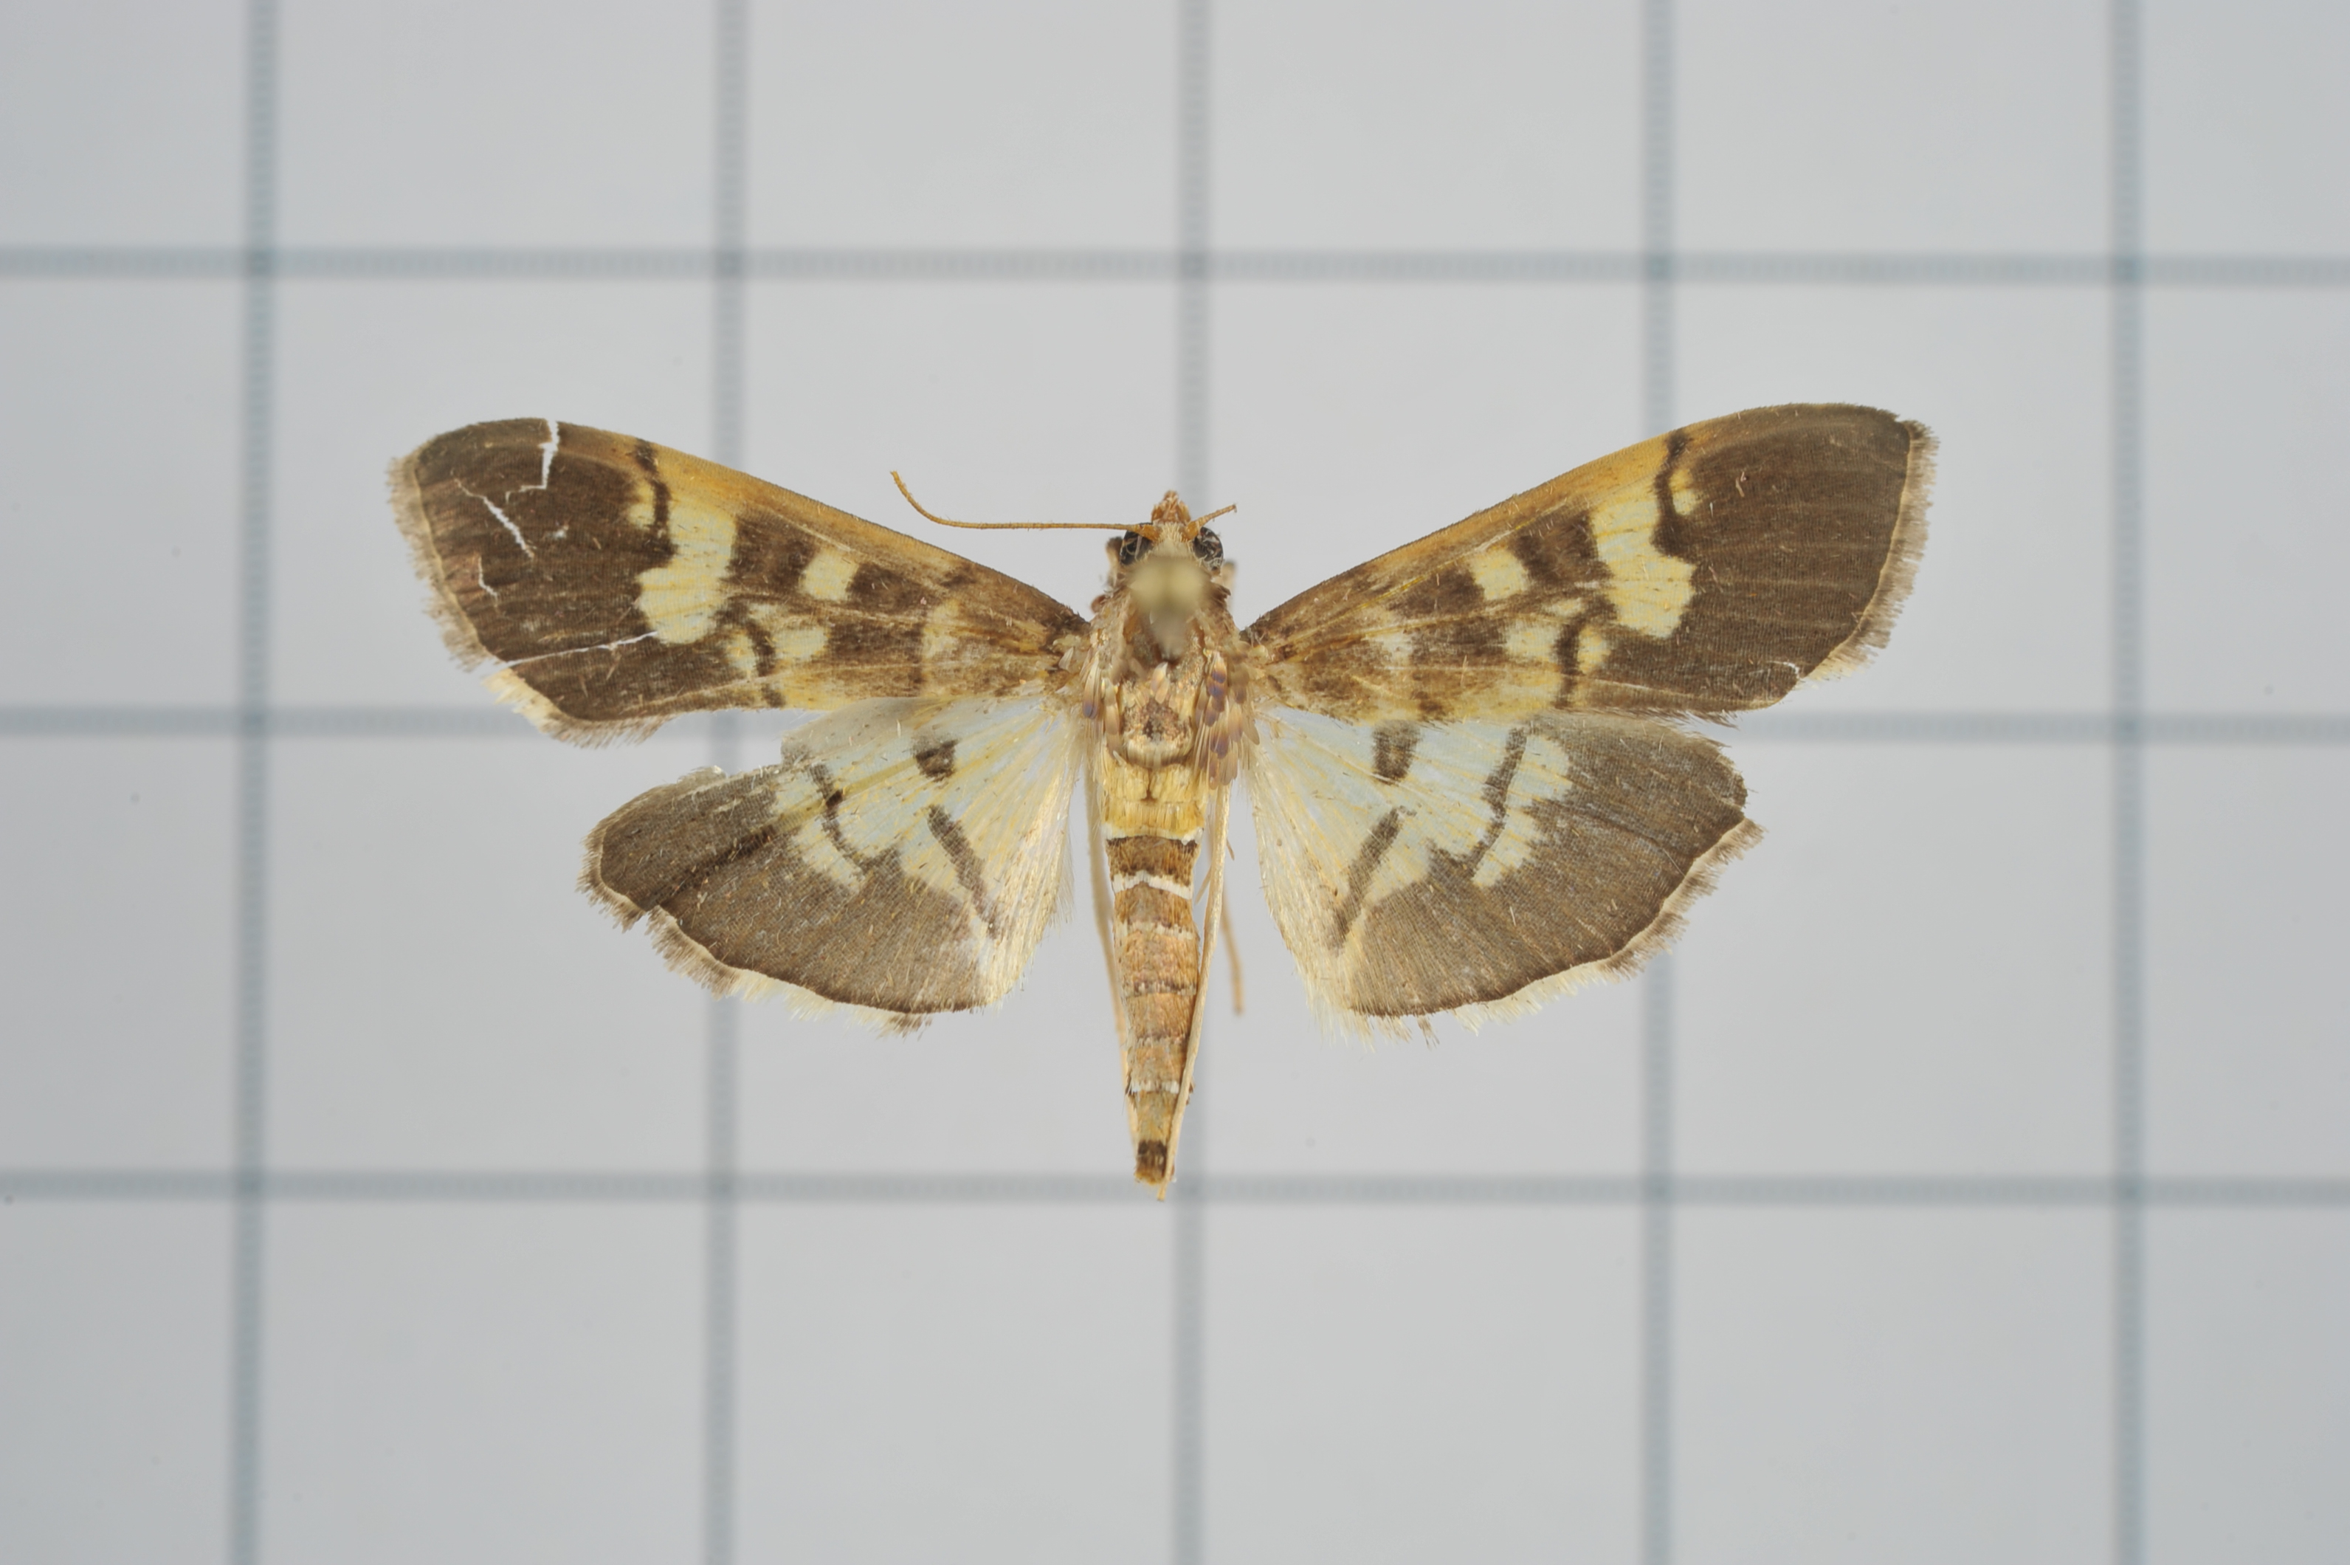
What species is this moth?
Uresiphita quinquigera
